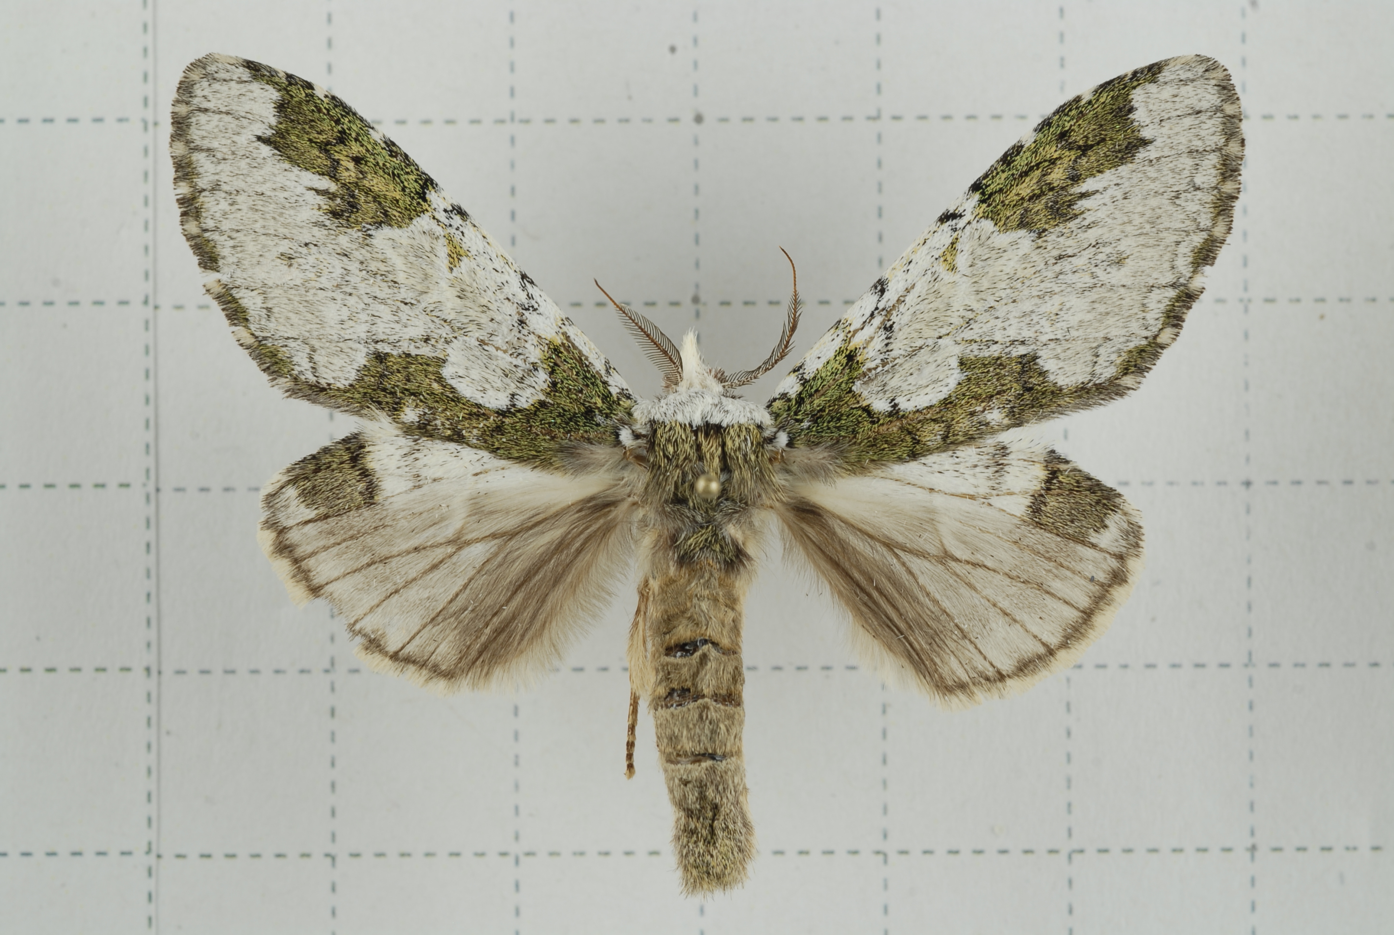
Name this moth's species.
Syntypistis comatus
